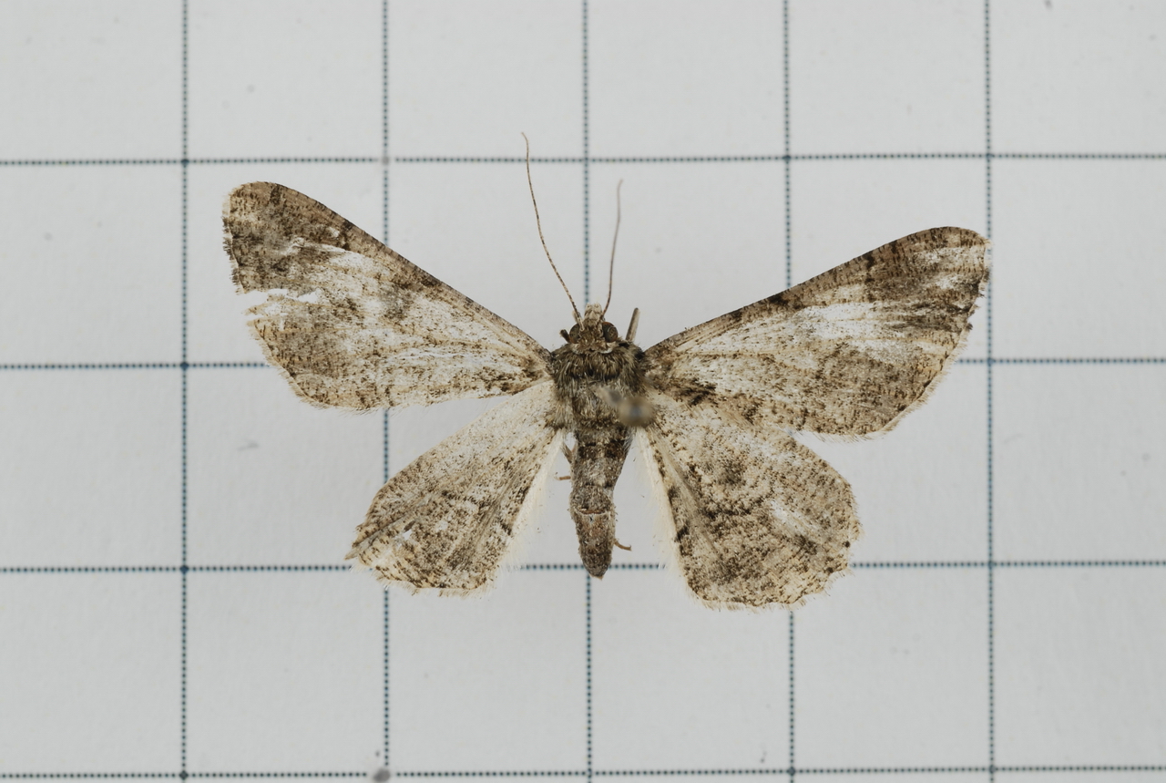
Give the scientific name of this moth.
Cleora alienaria
